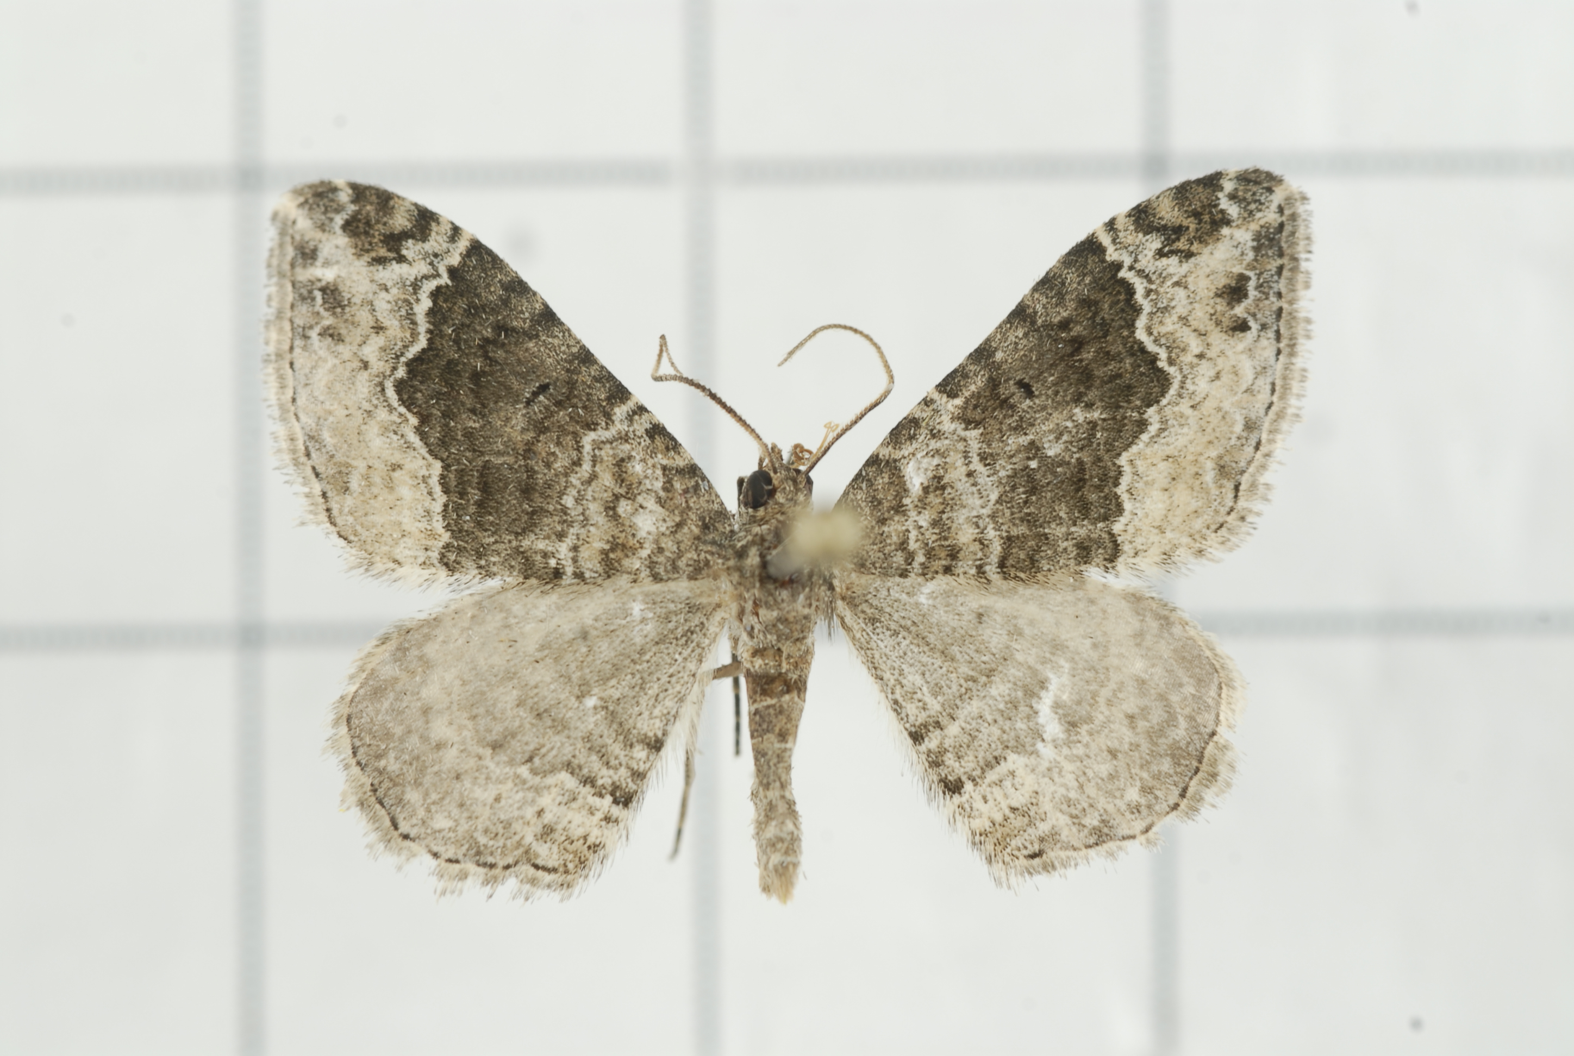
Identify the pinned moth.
Xanthorhoe saturata
